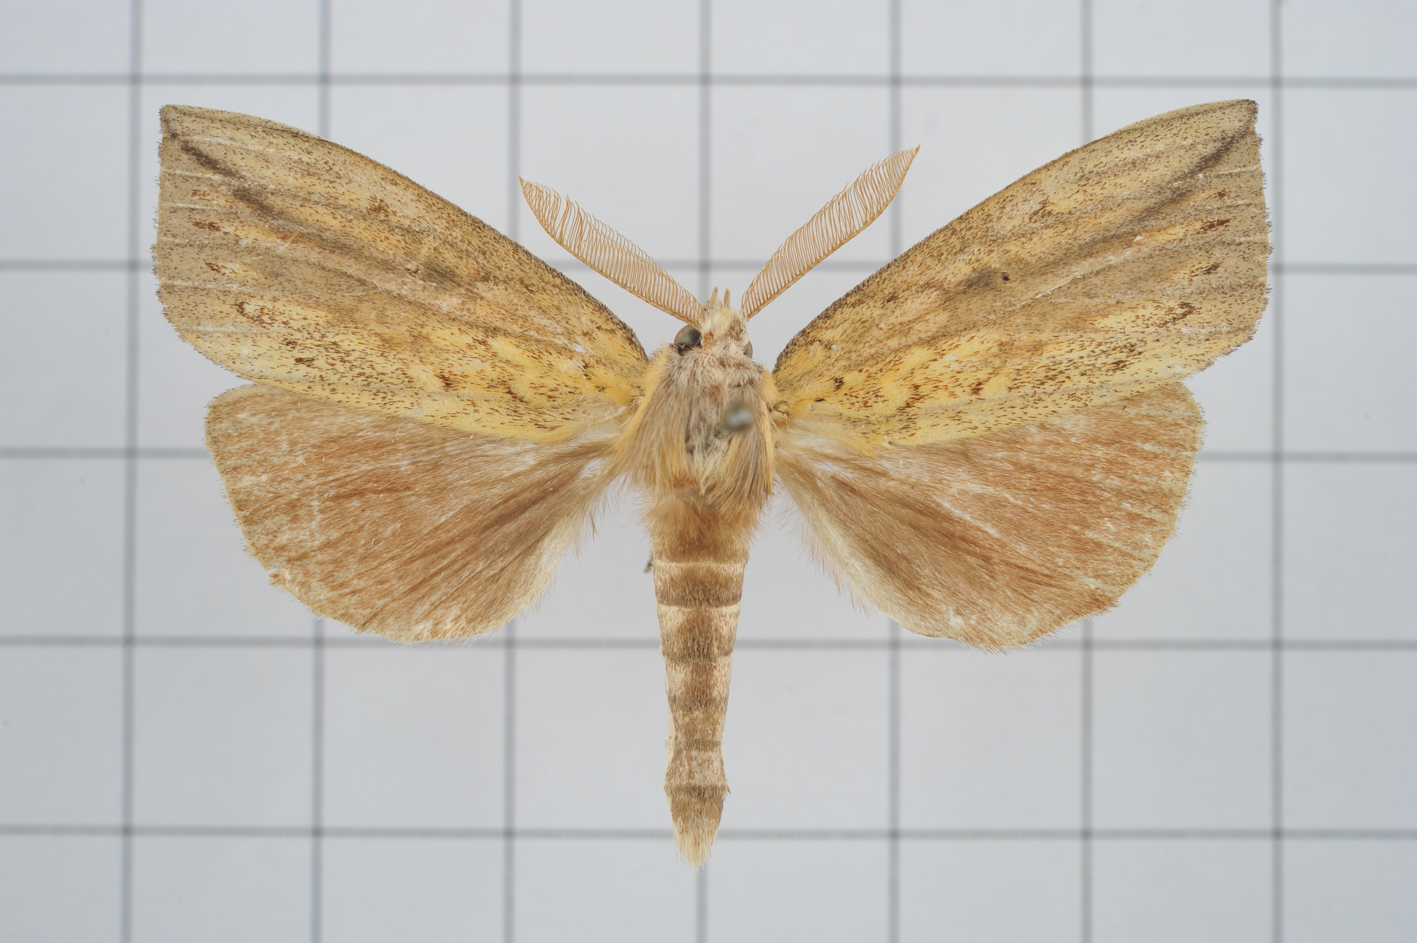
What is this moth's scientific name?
Periergos magna
